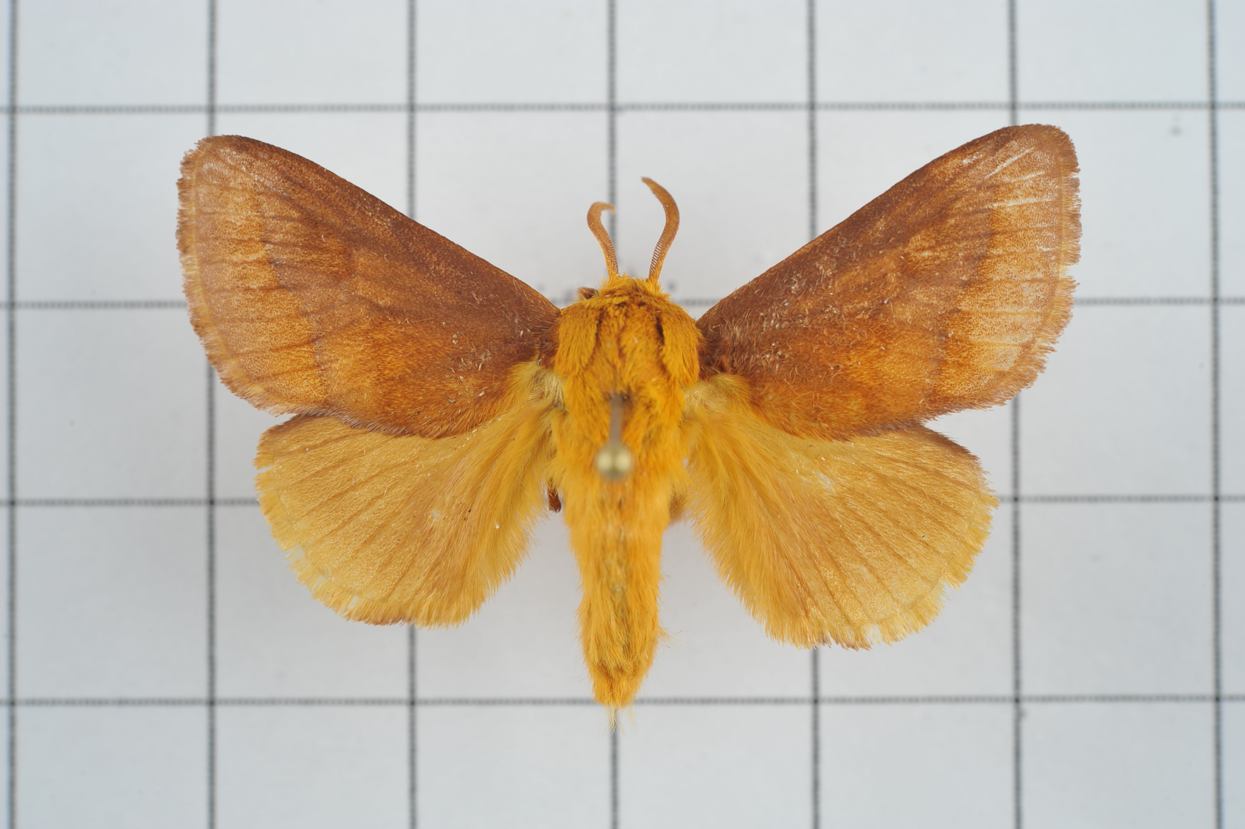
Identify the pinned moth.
Narosoideus flavidorsalis
